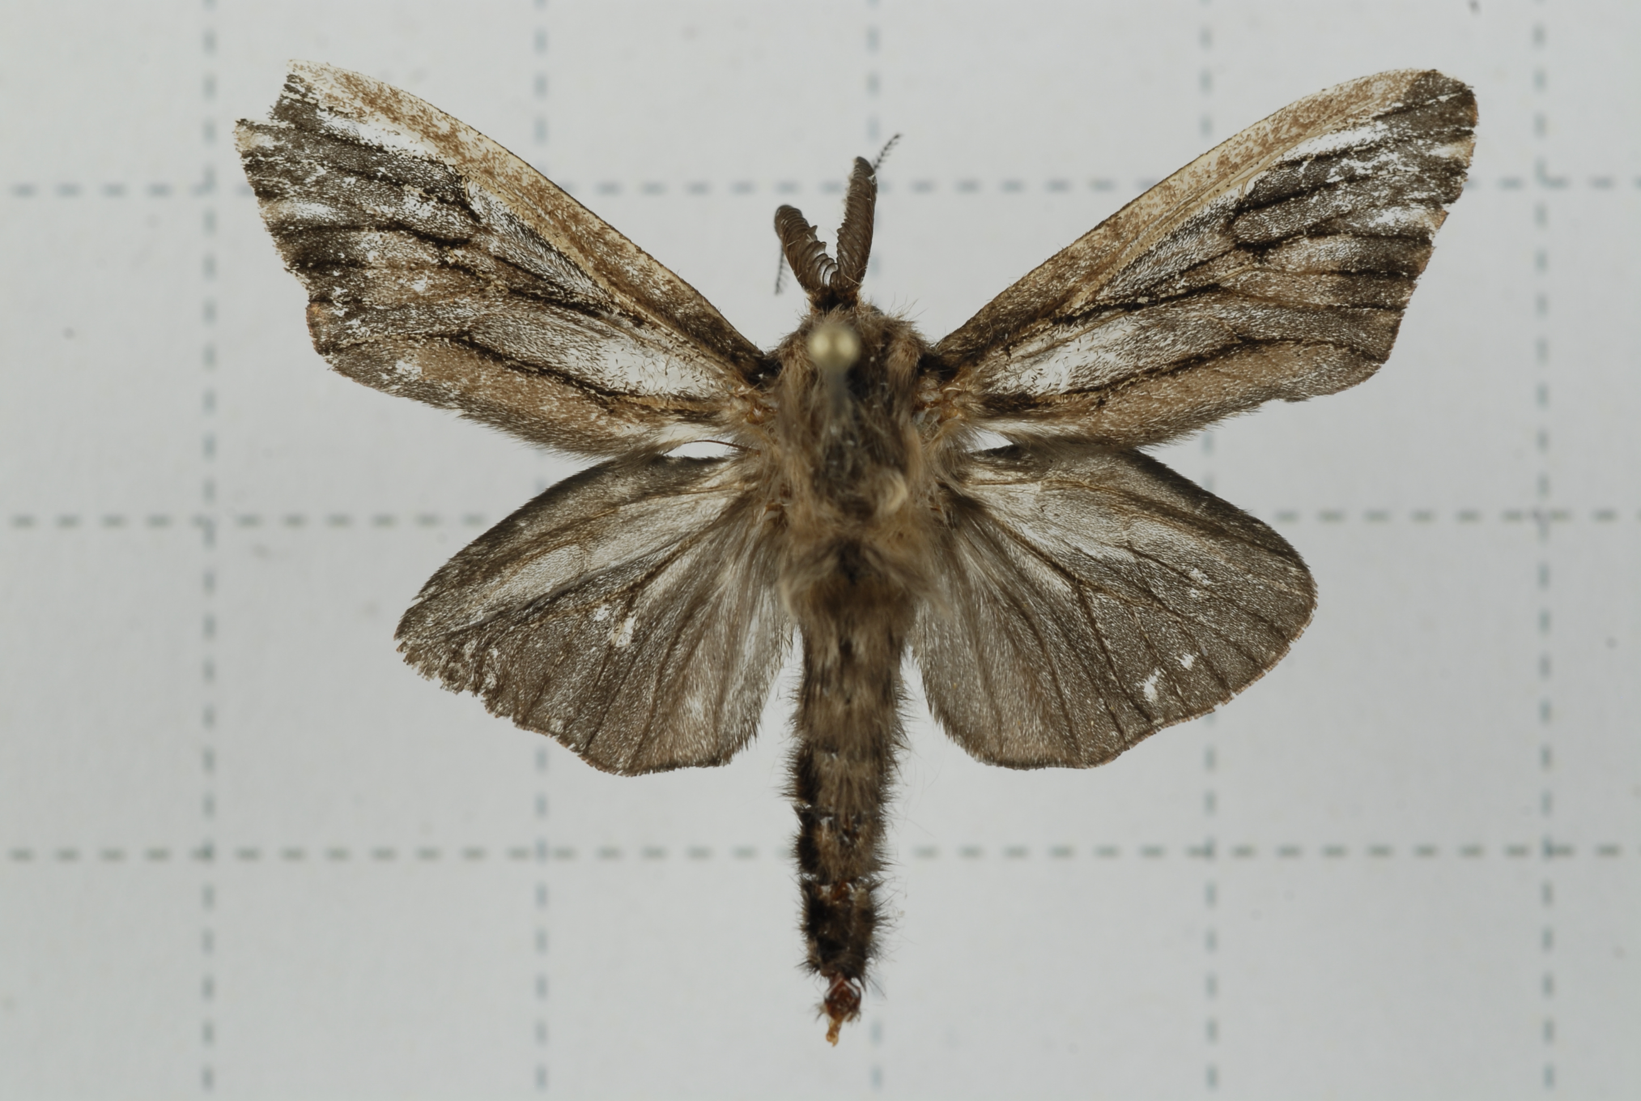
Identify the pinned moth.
Eumeta variegata
